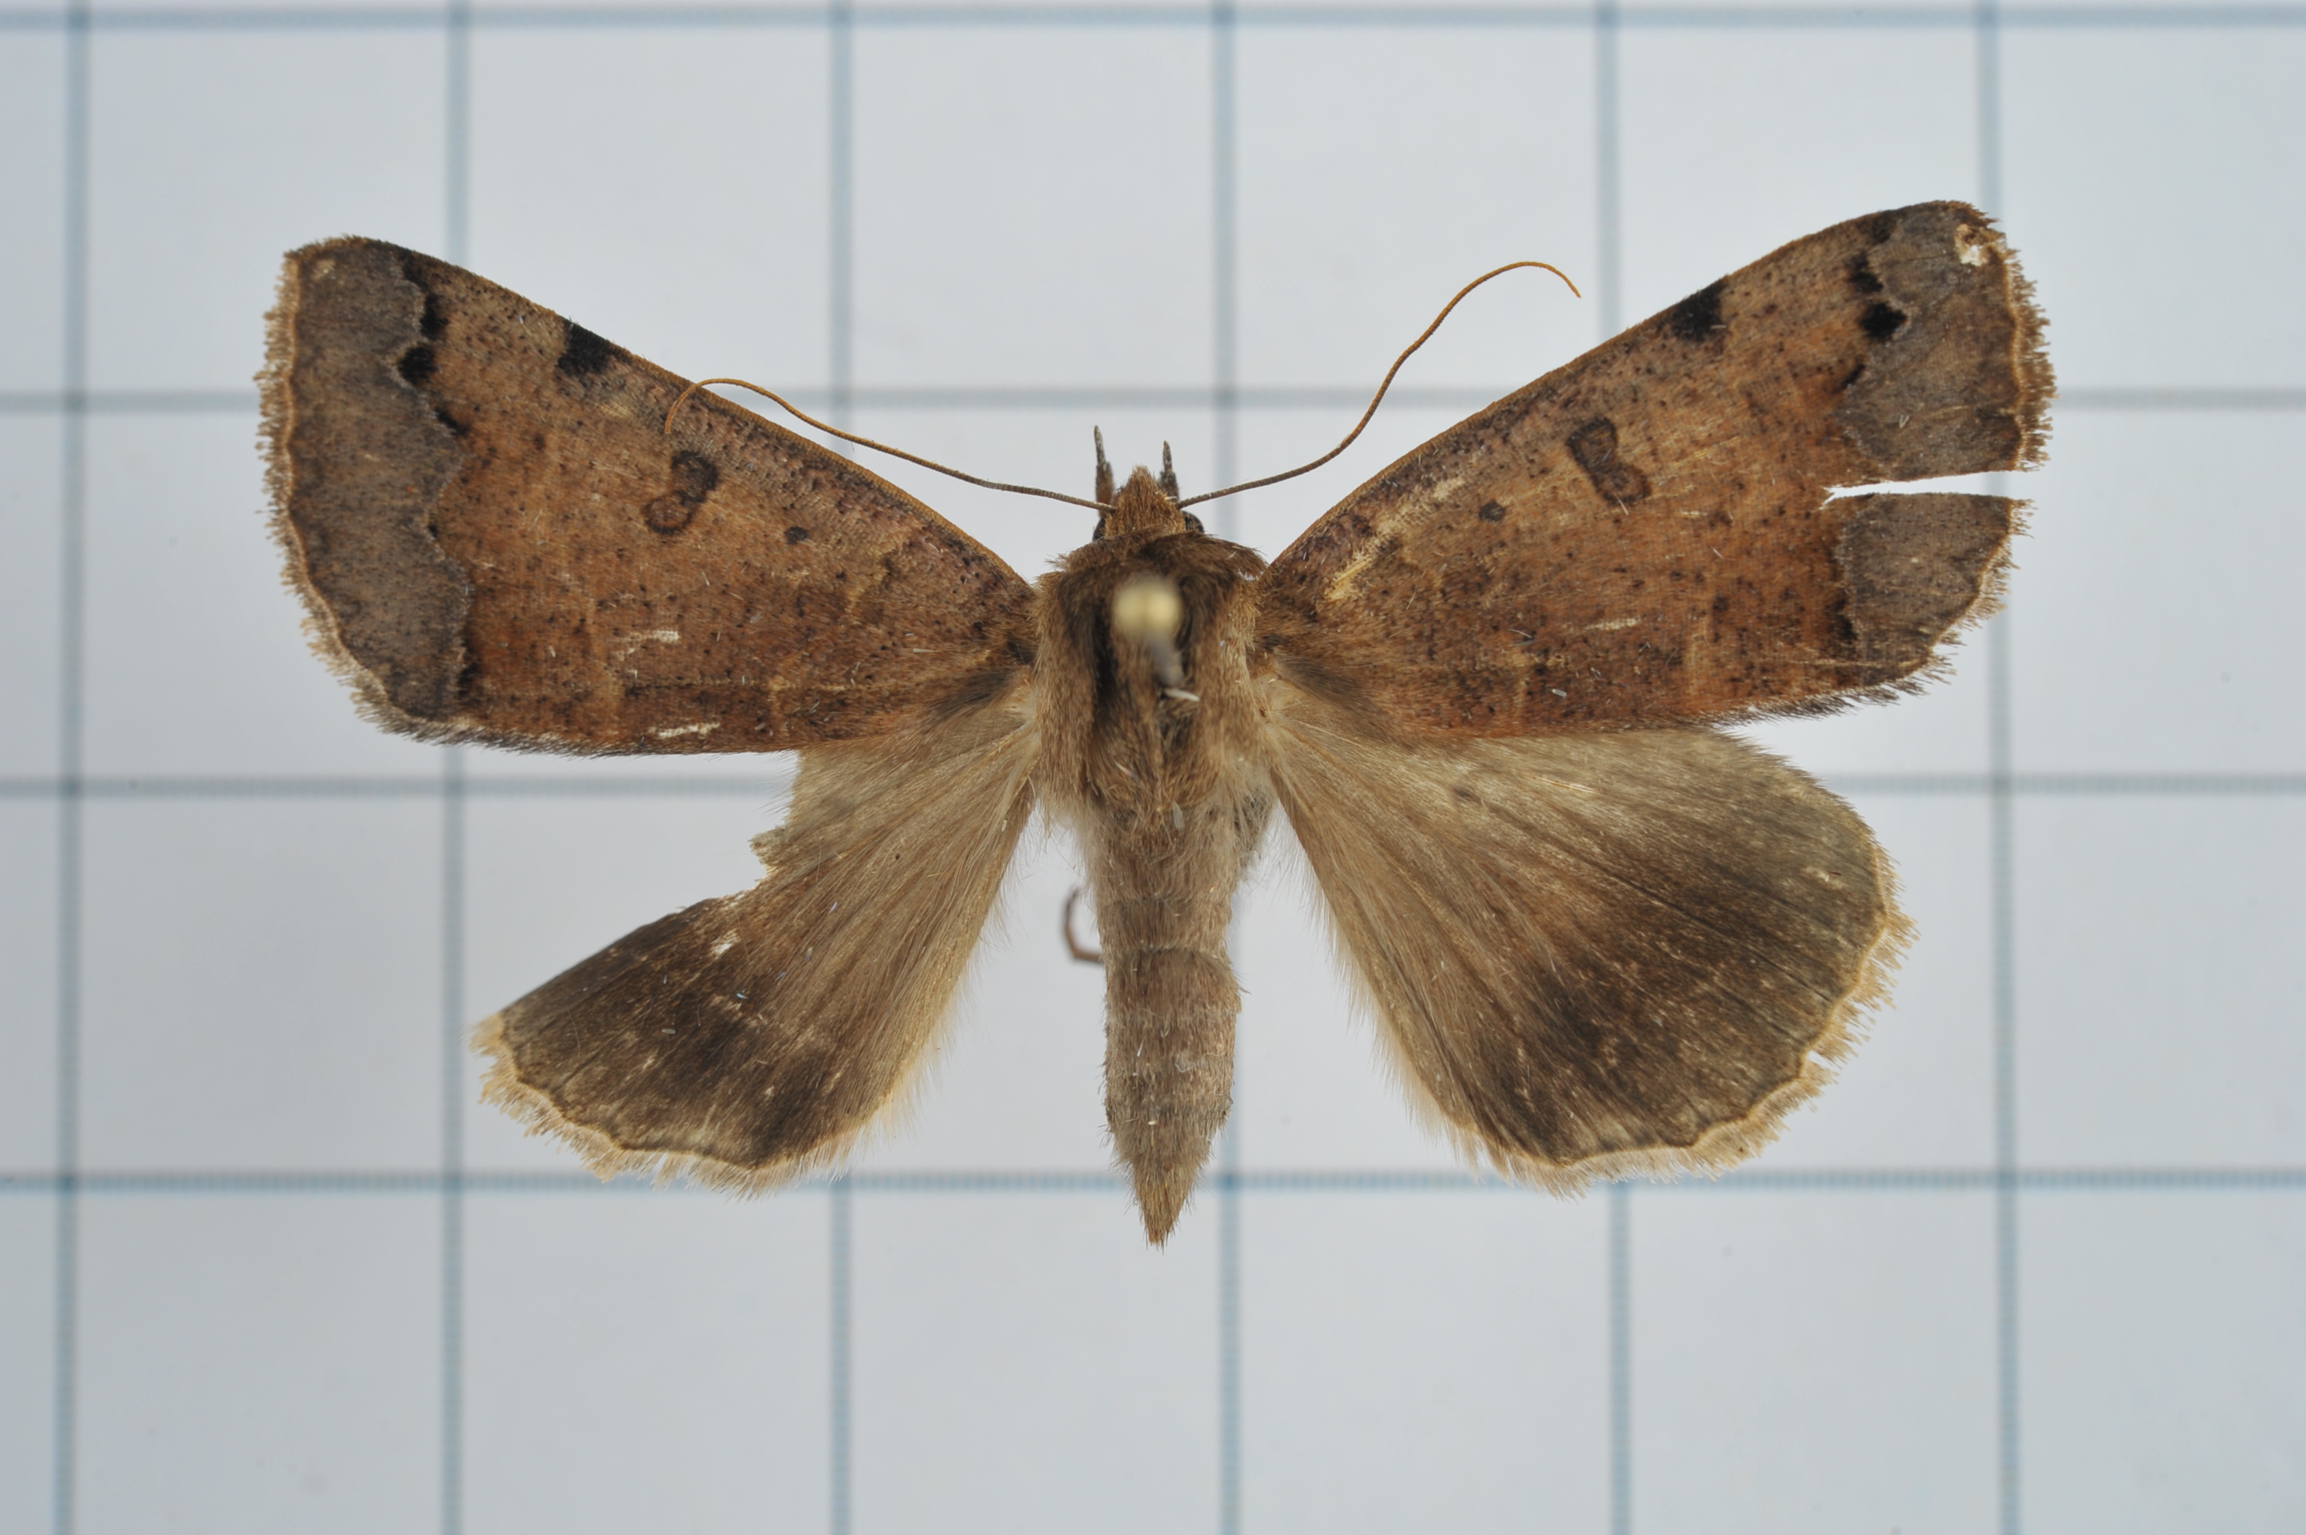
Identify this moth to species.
Ophiusa olista
